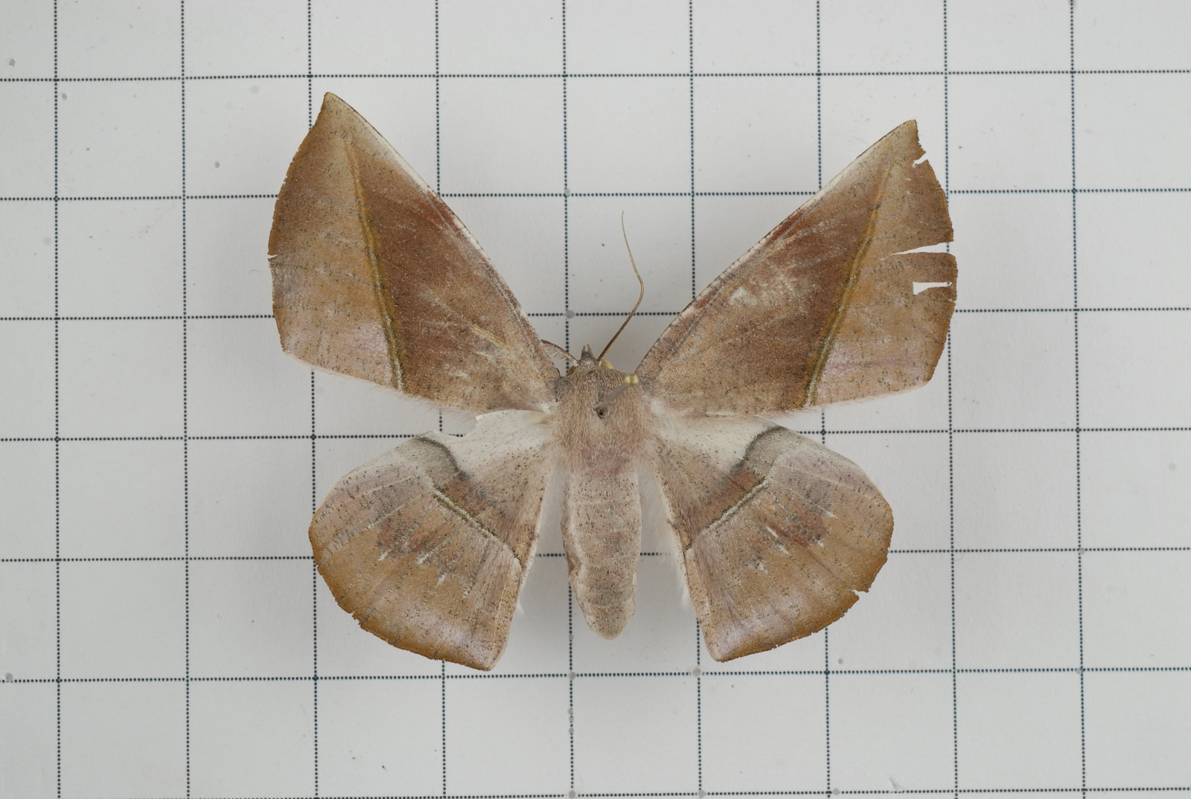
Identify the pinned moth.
Sarcinodes yayeyamana
